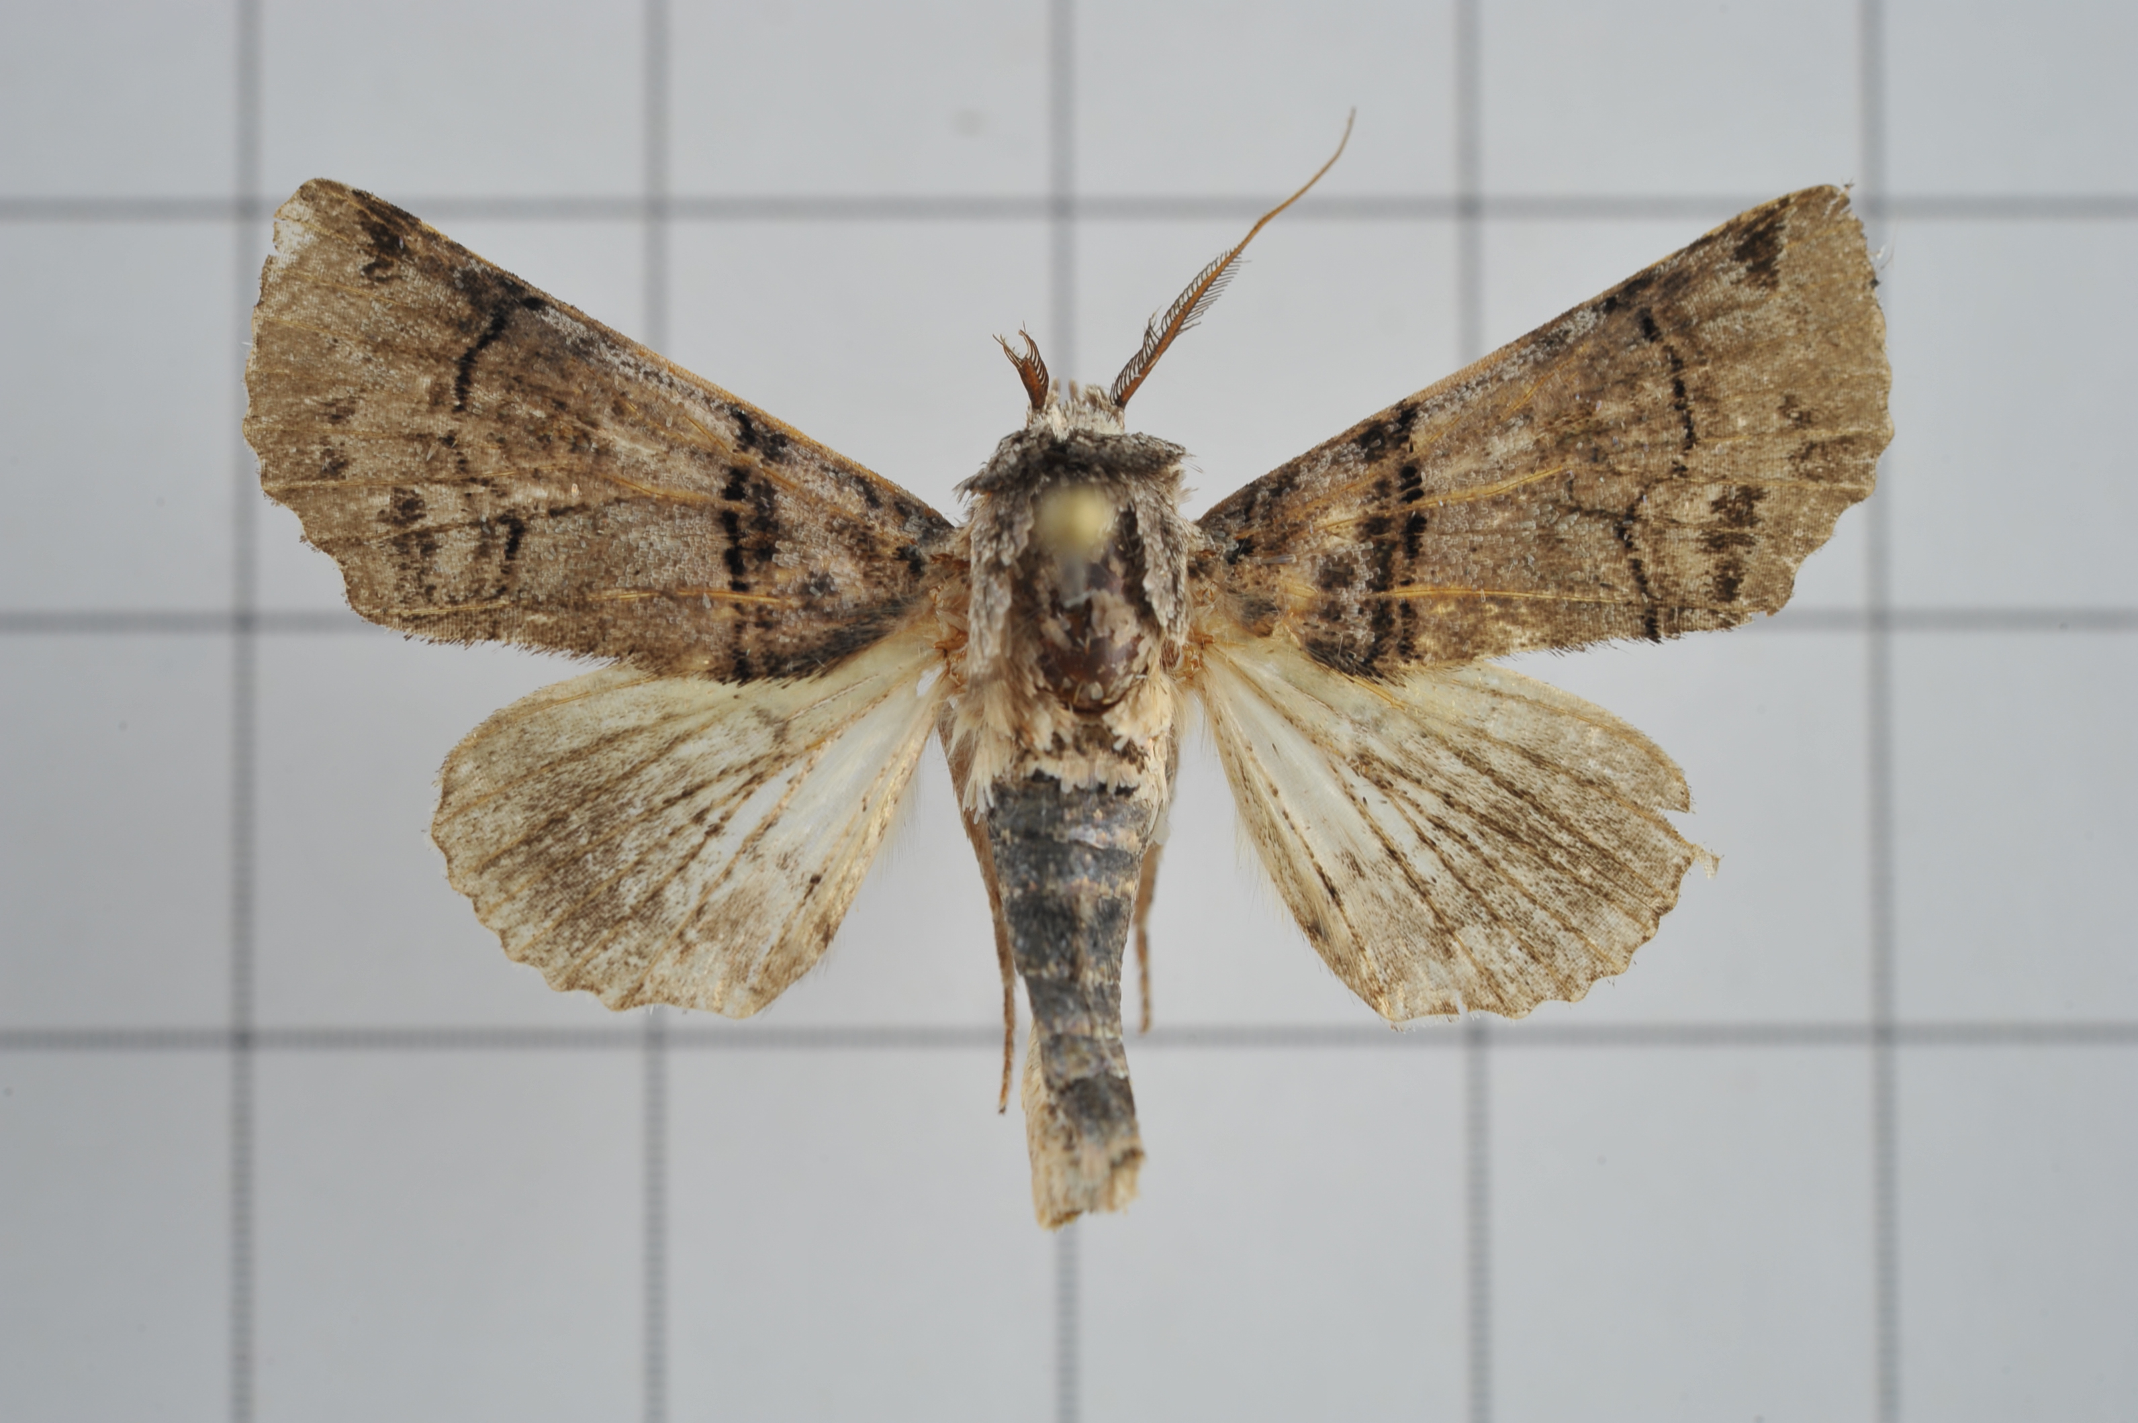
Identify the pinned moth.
Aplotelia diplographa
